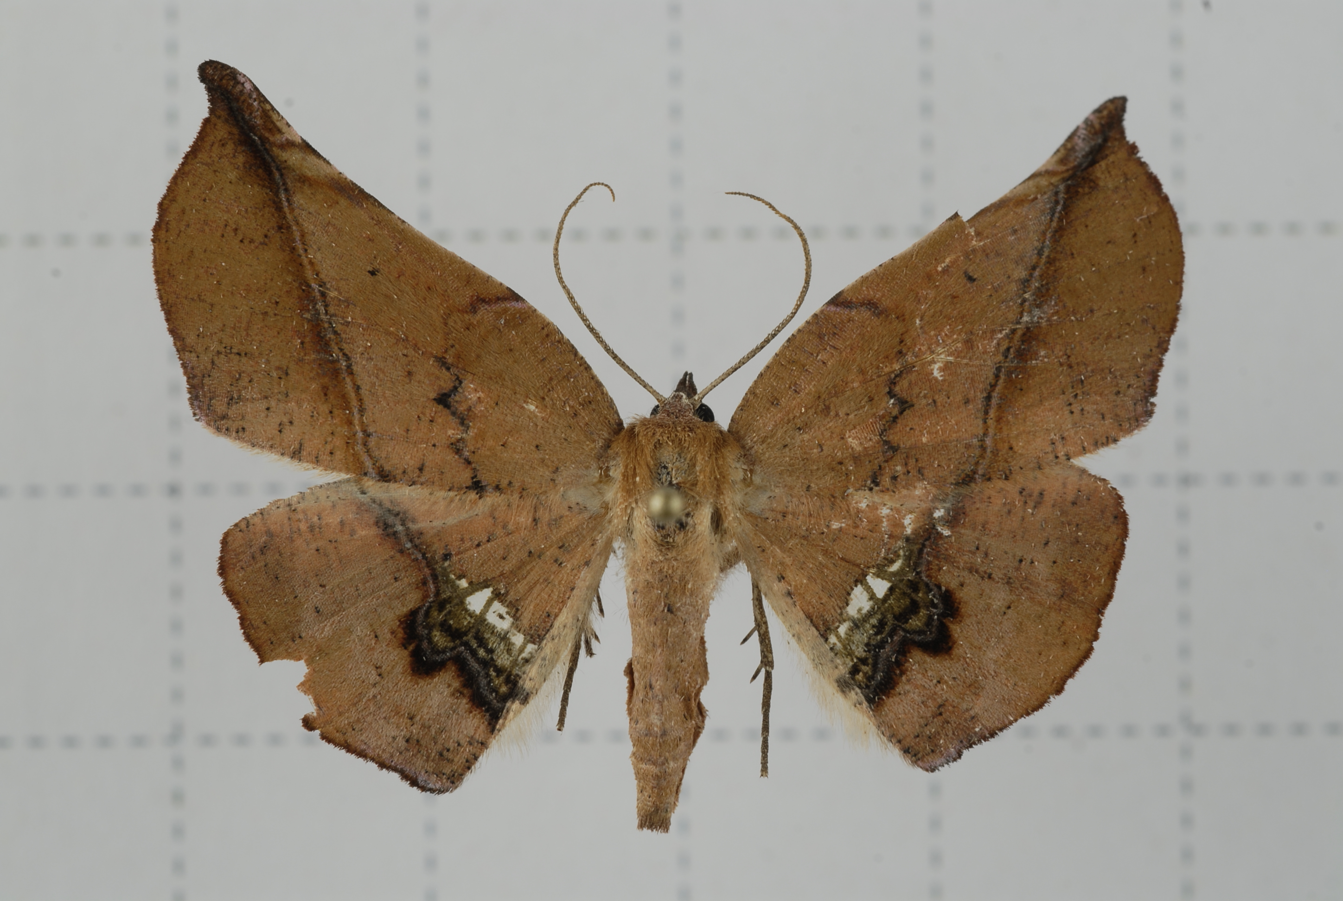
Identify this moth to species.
Garaeus apicata formosanus
